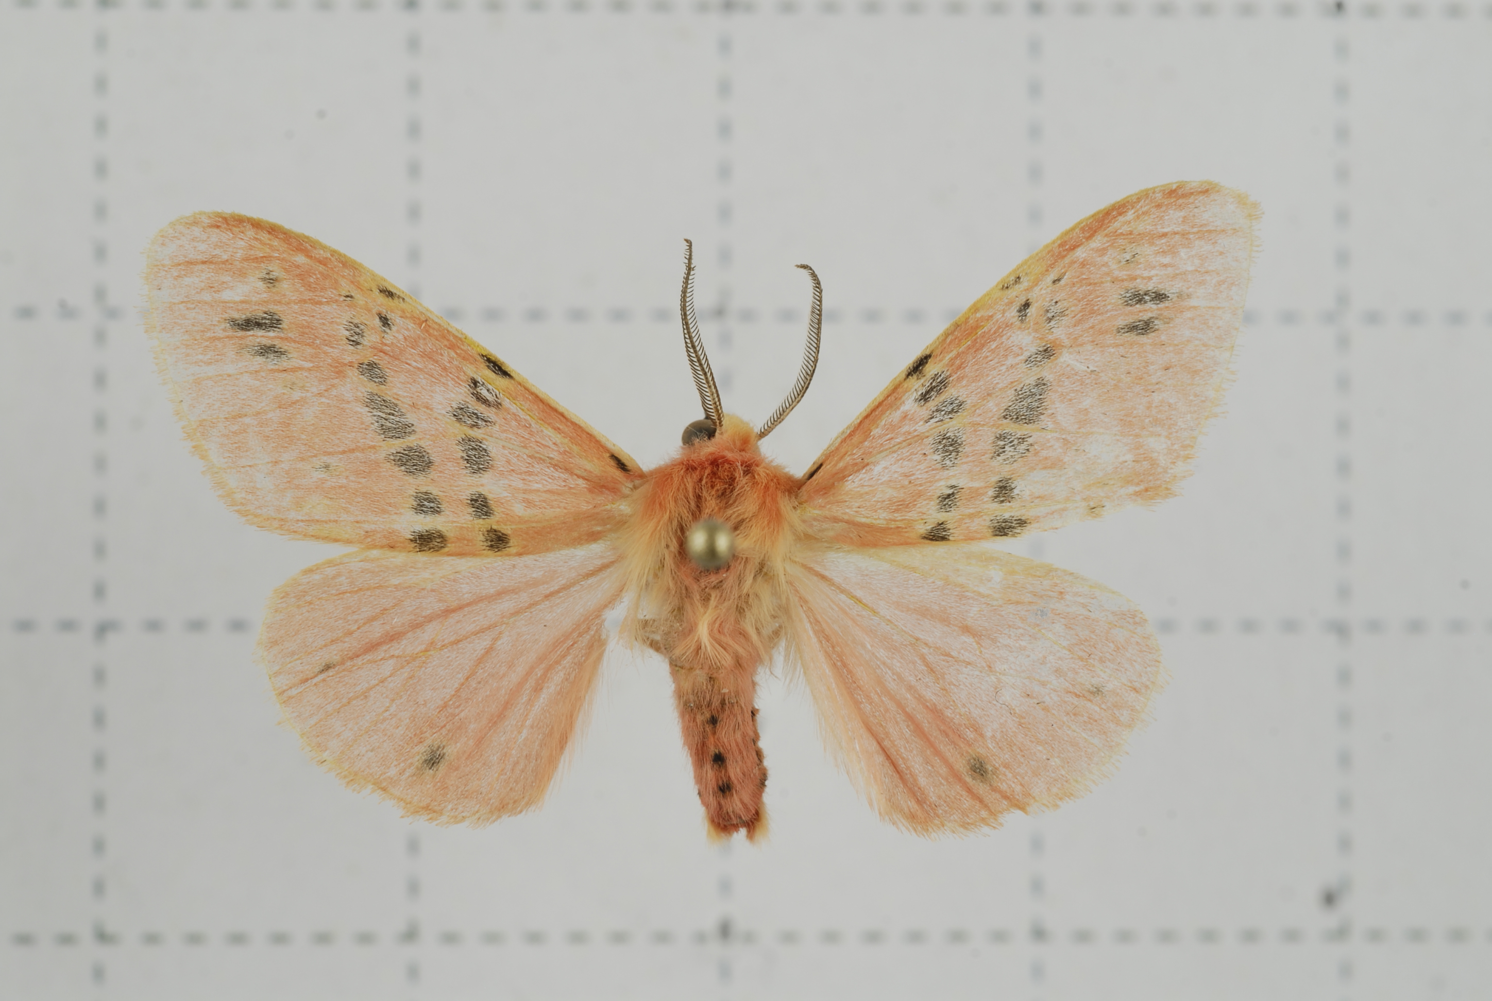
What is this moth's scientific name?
Lemyra alikangensis
